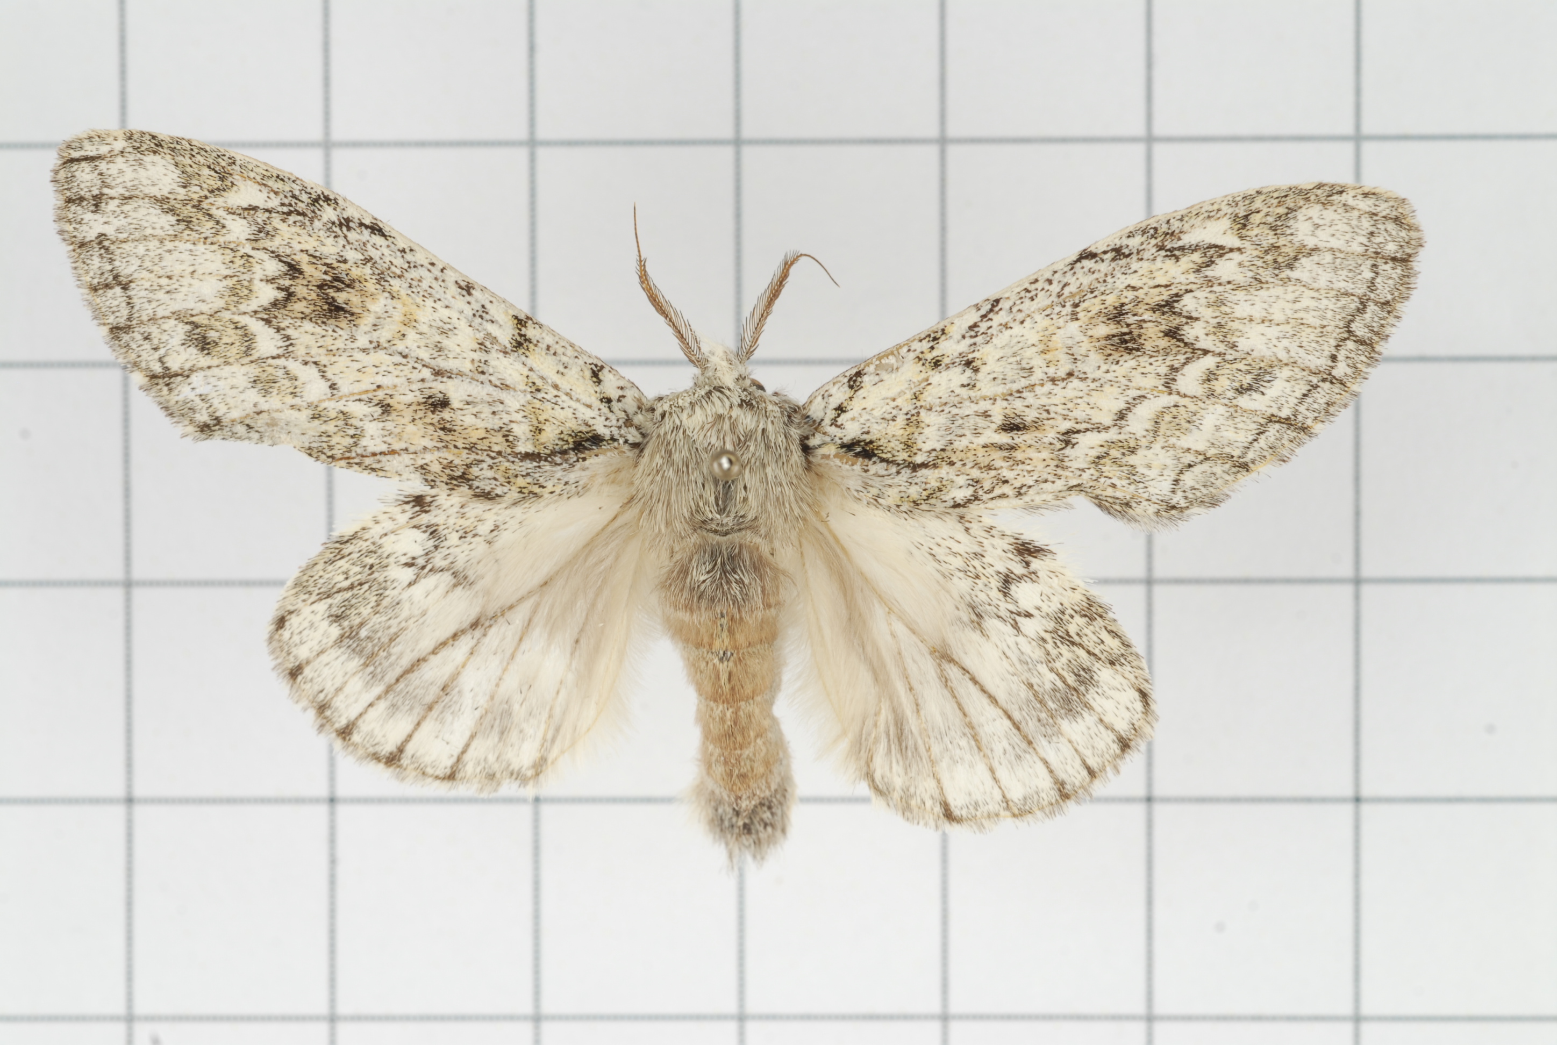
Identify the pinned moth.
Syntypistis perdix perdix
